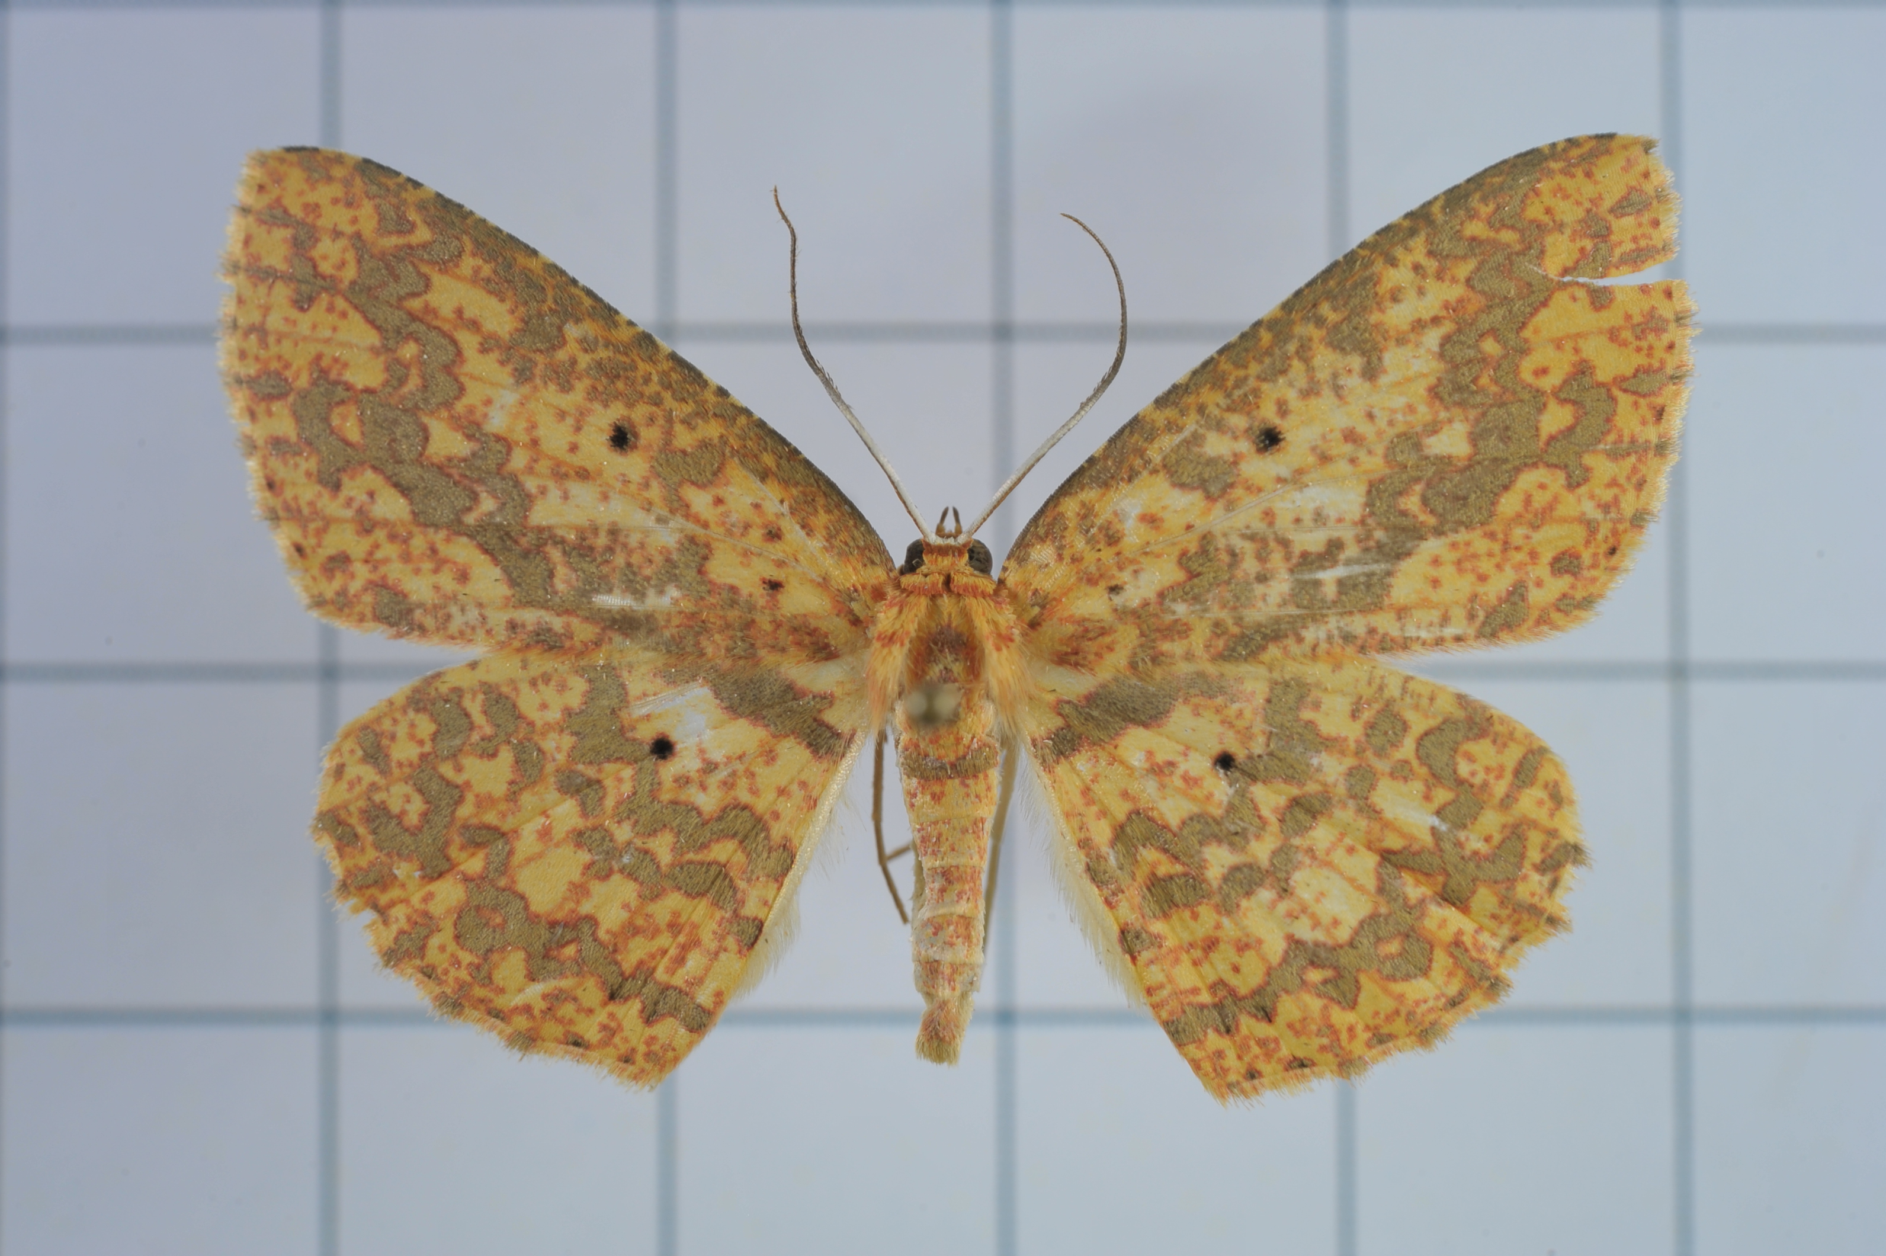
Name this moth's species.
Borbacha pardaria
